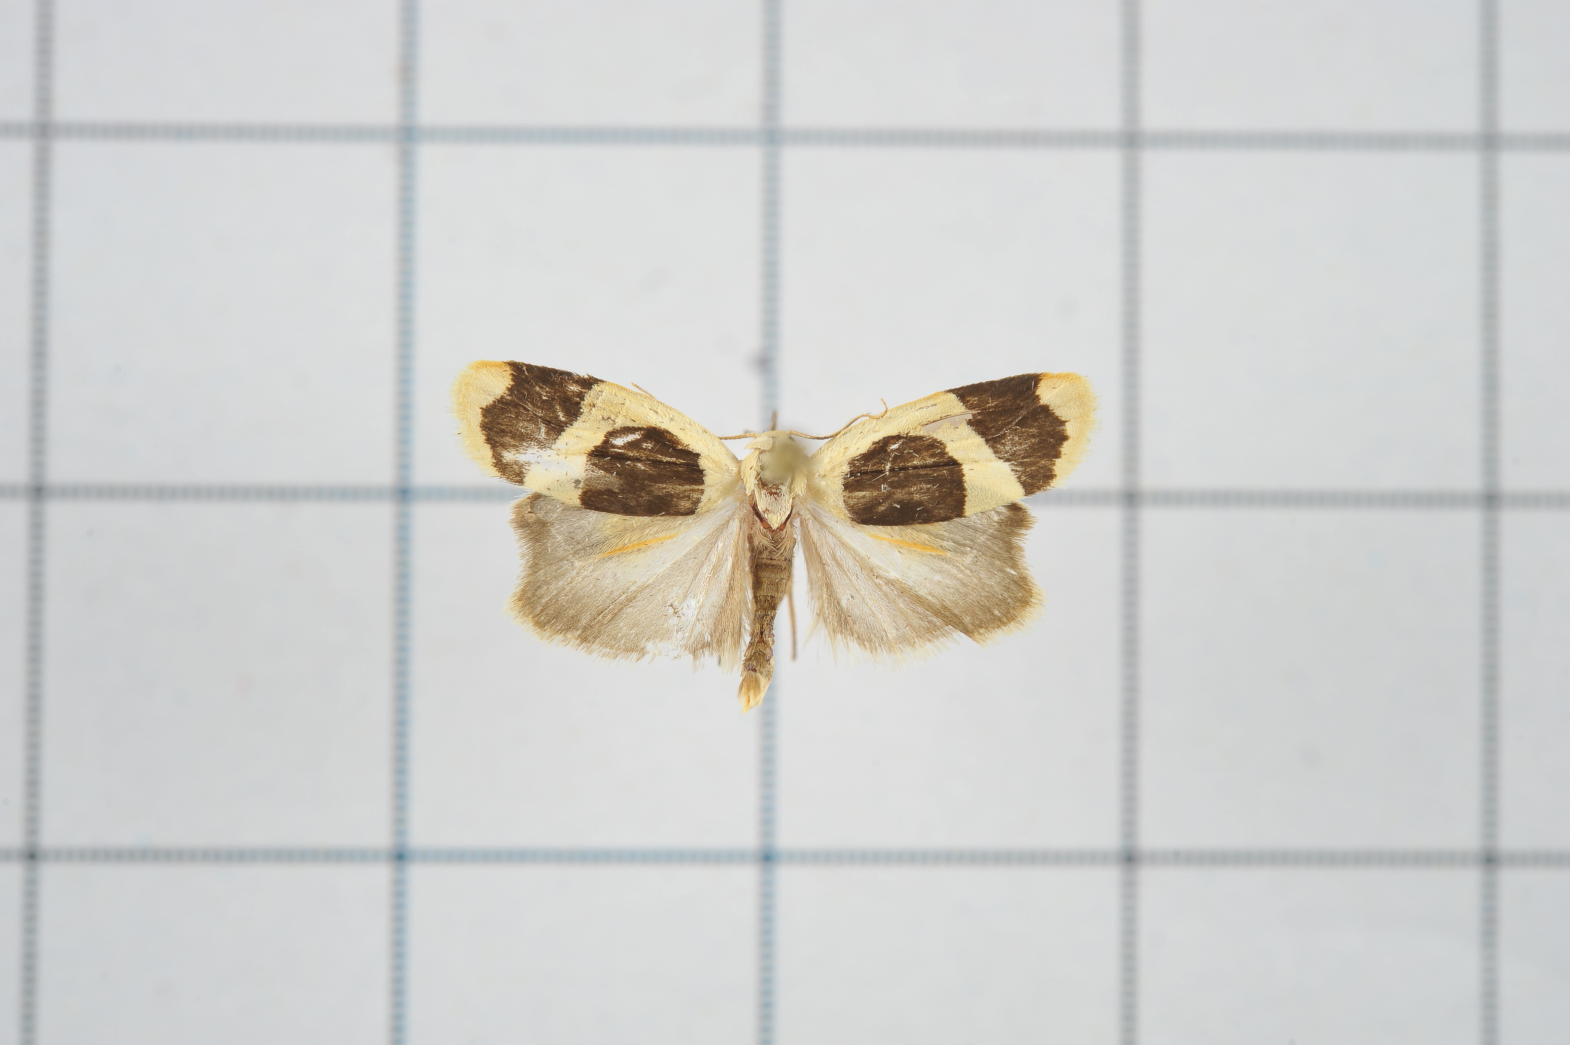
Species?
Garudinia taioana
